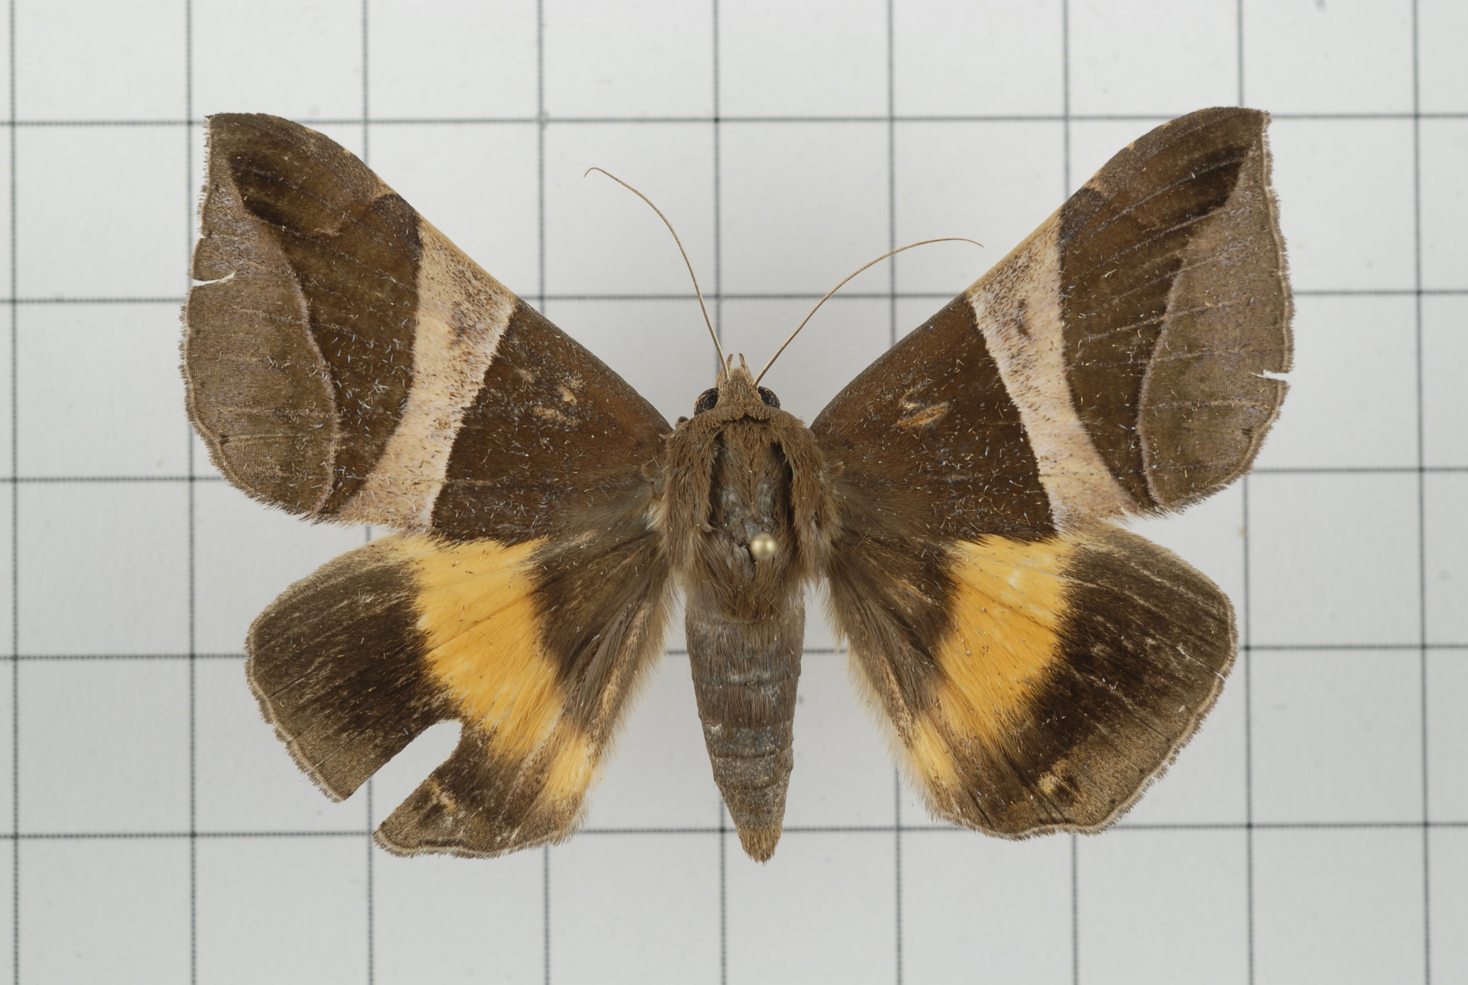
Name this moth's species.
Bastilla fulvotaenia
